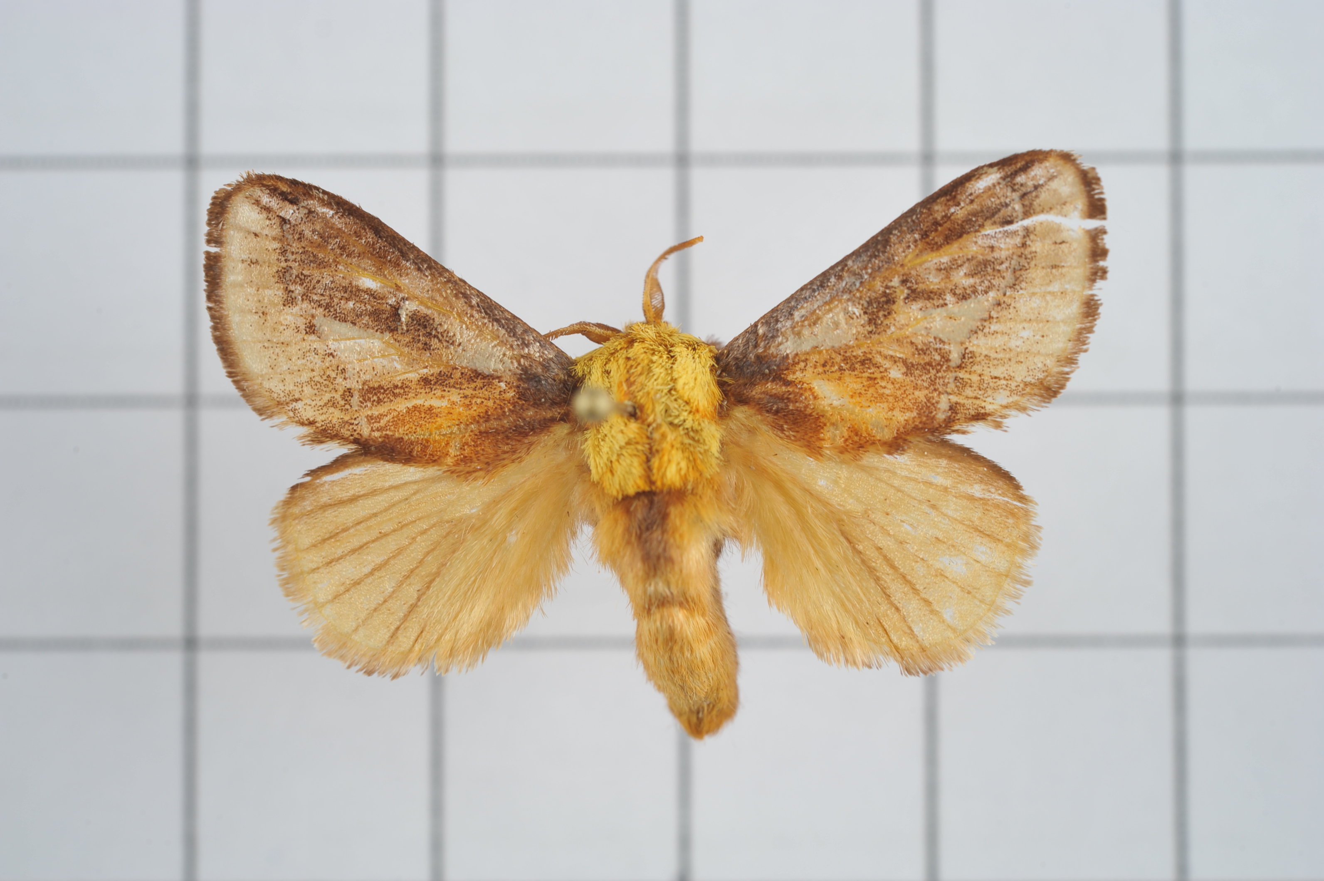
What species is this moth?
Miresa fulgida
